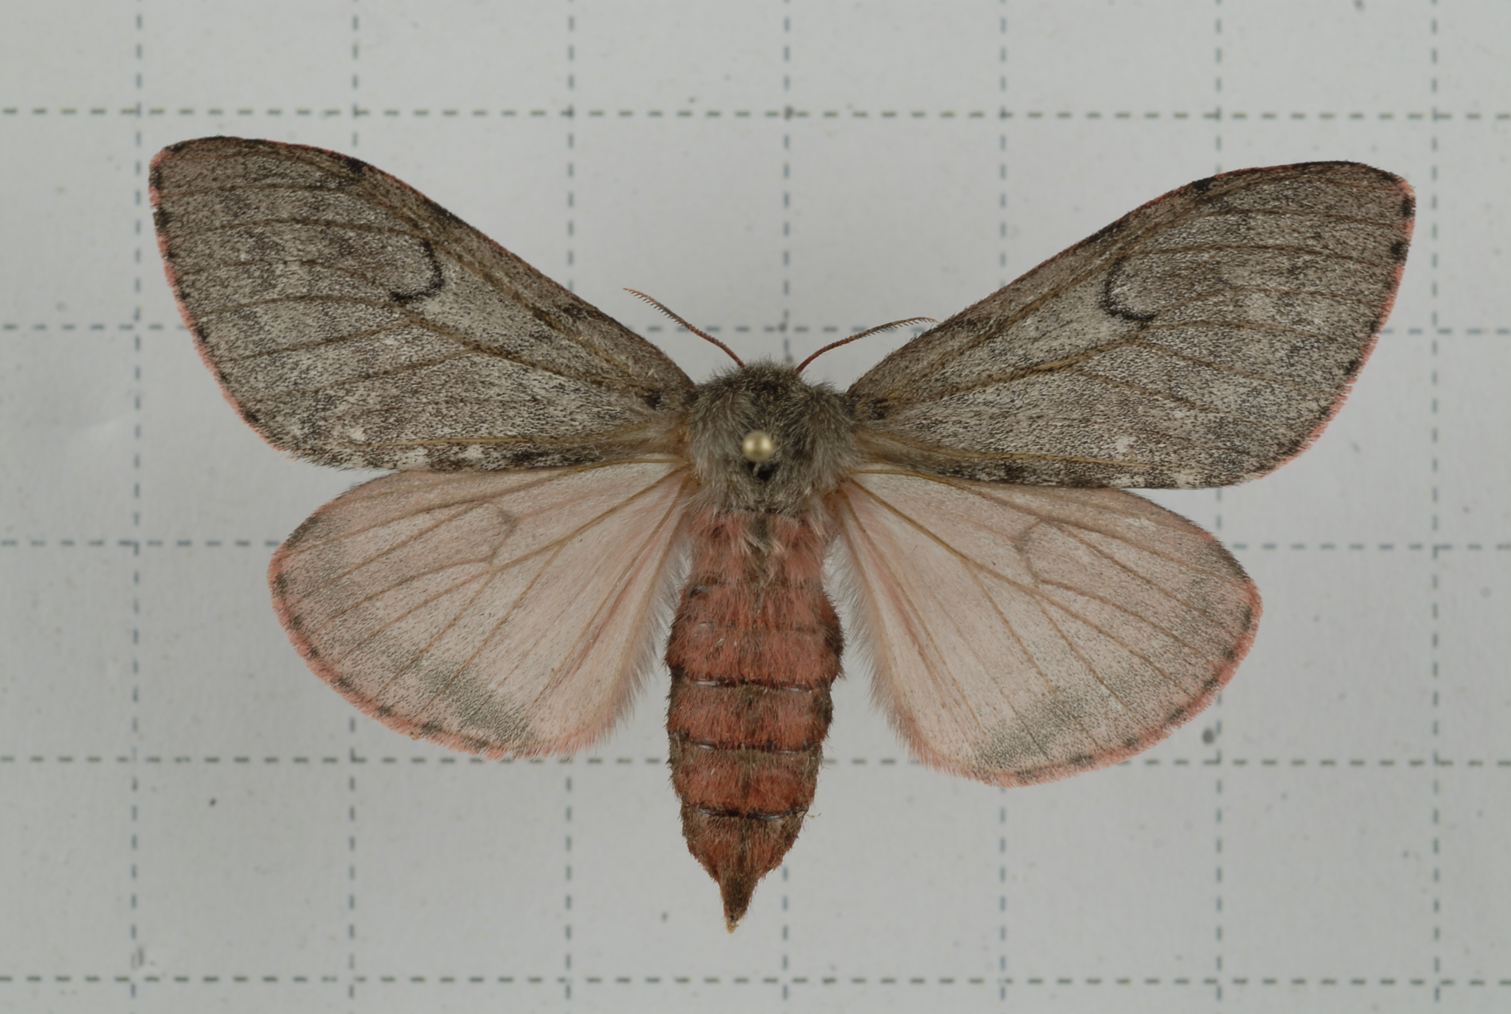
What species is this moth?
Lymantria umbrifera
